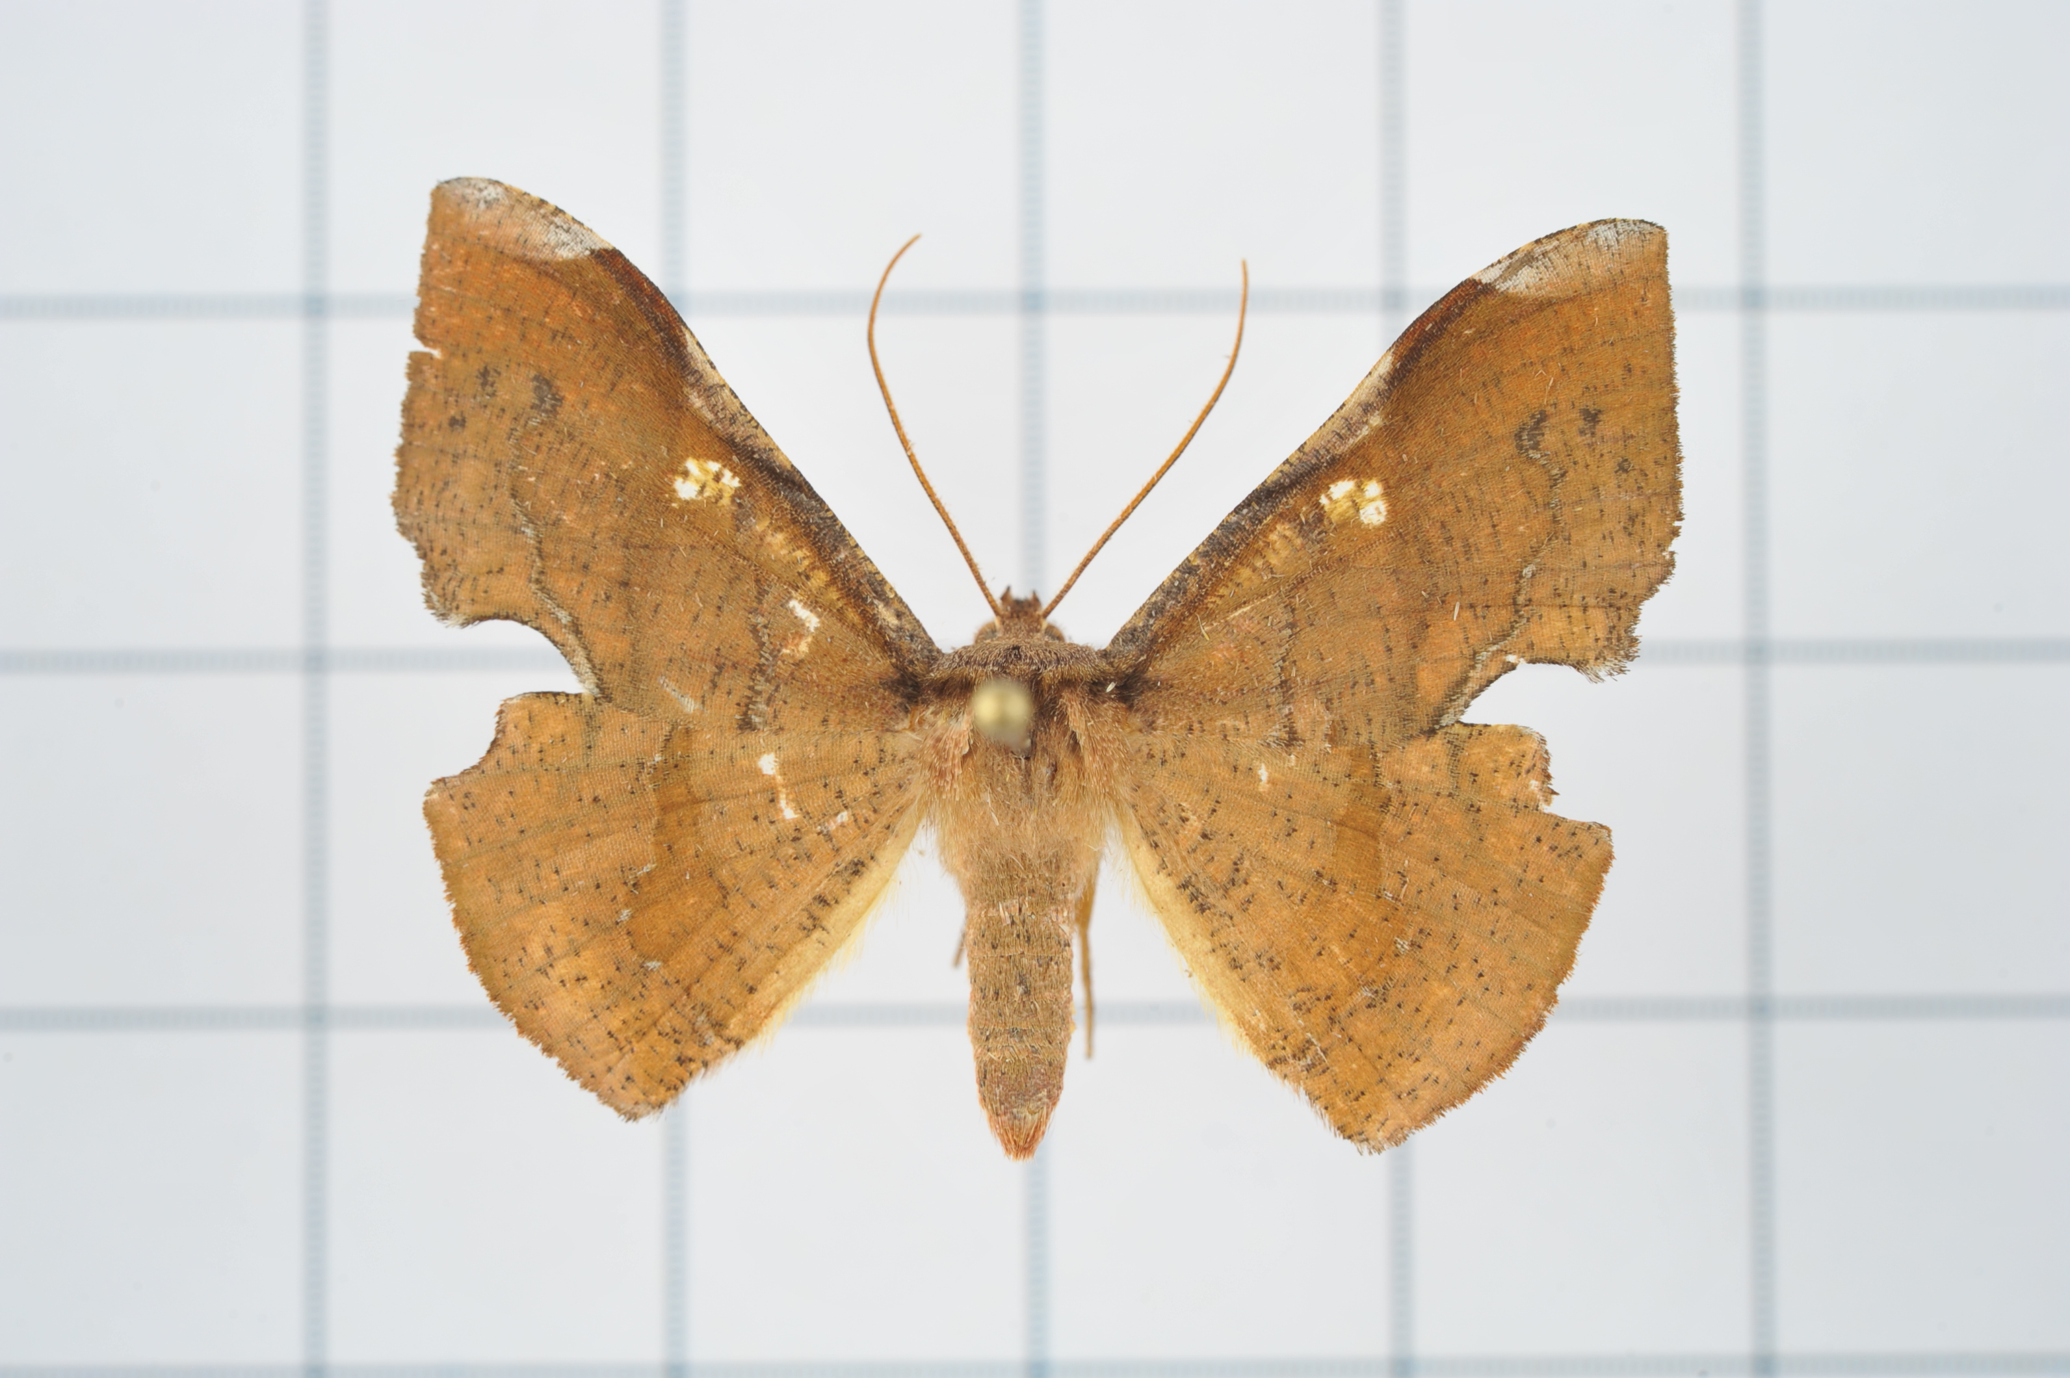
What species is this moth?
Fascellina chromataria
